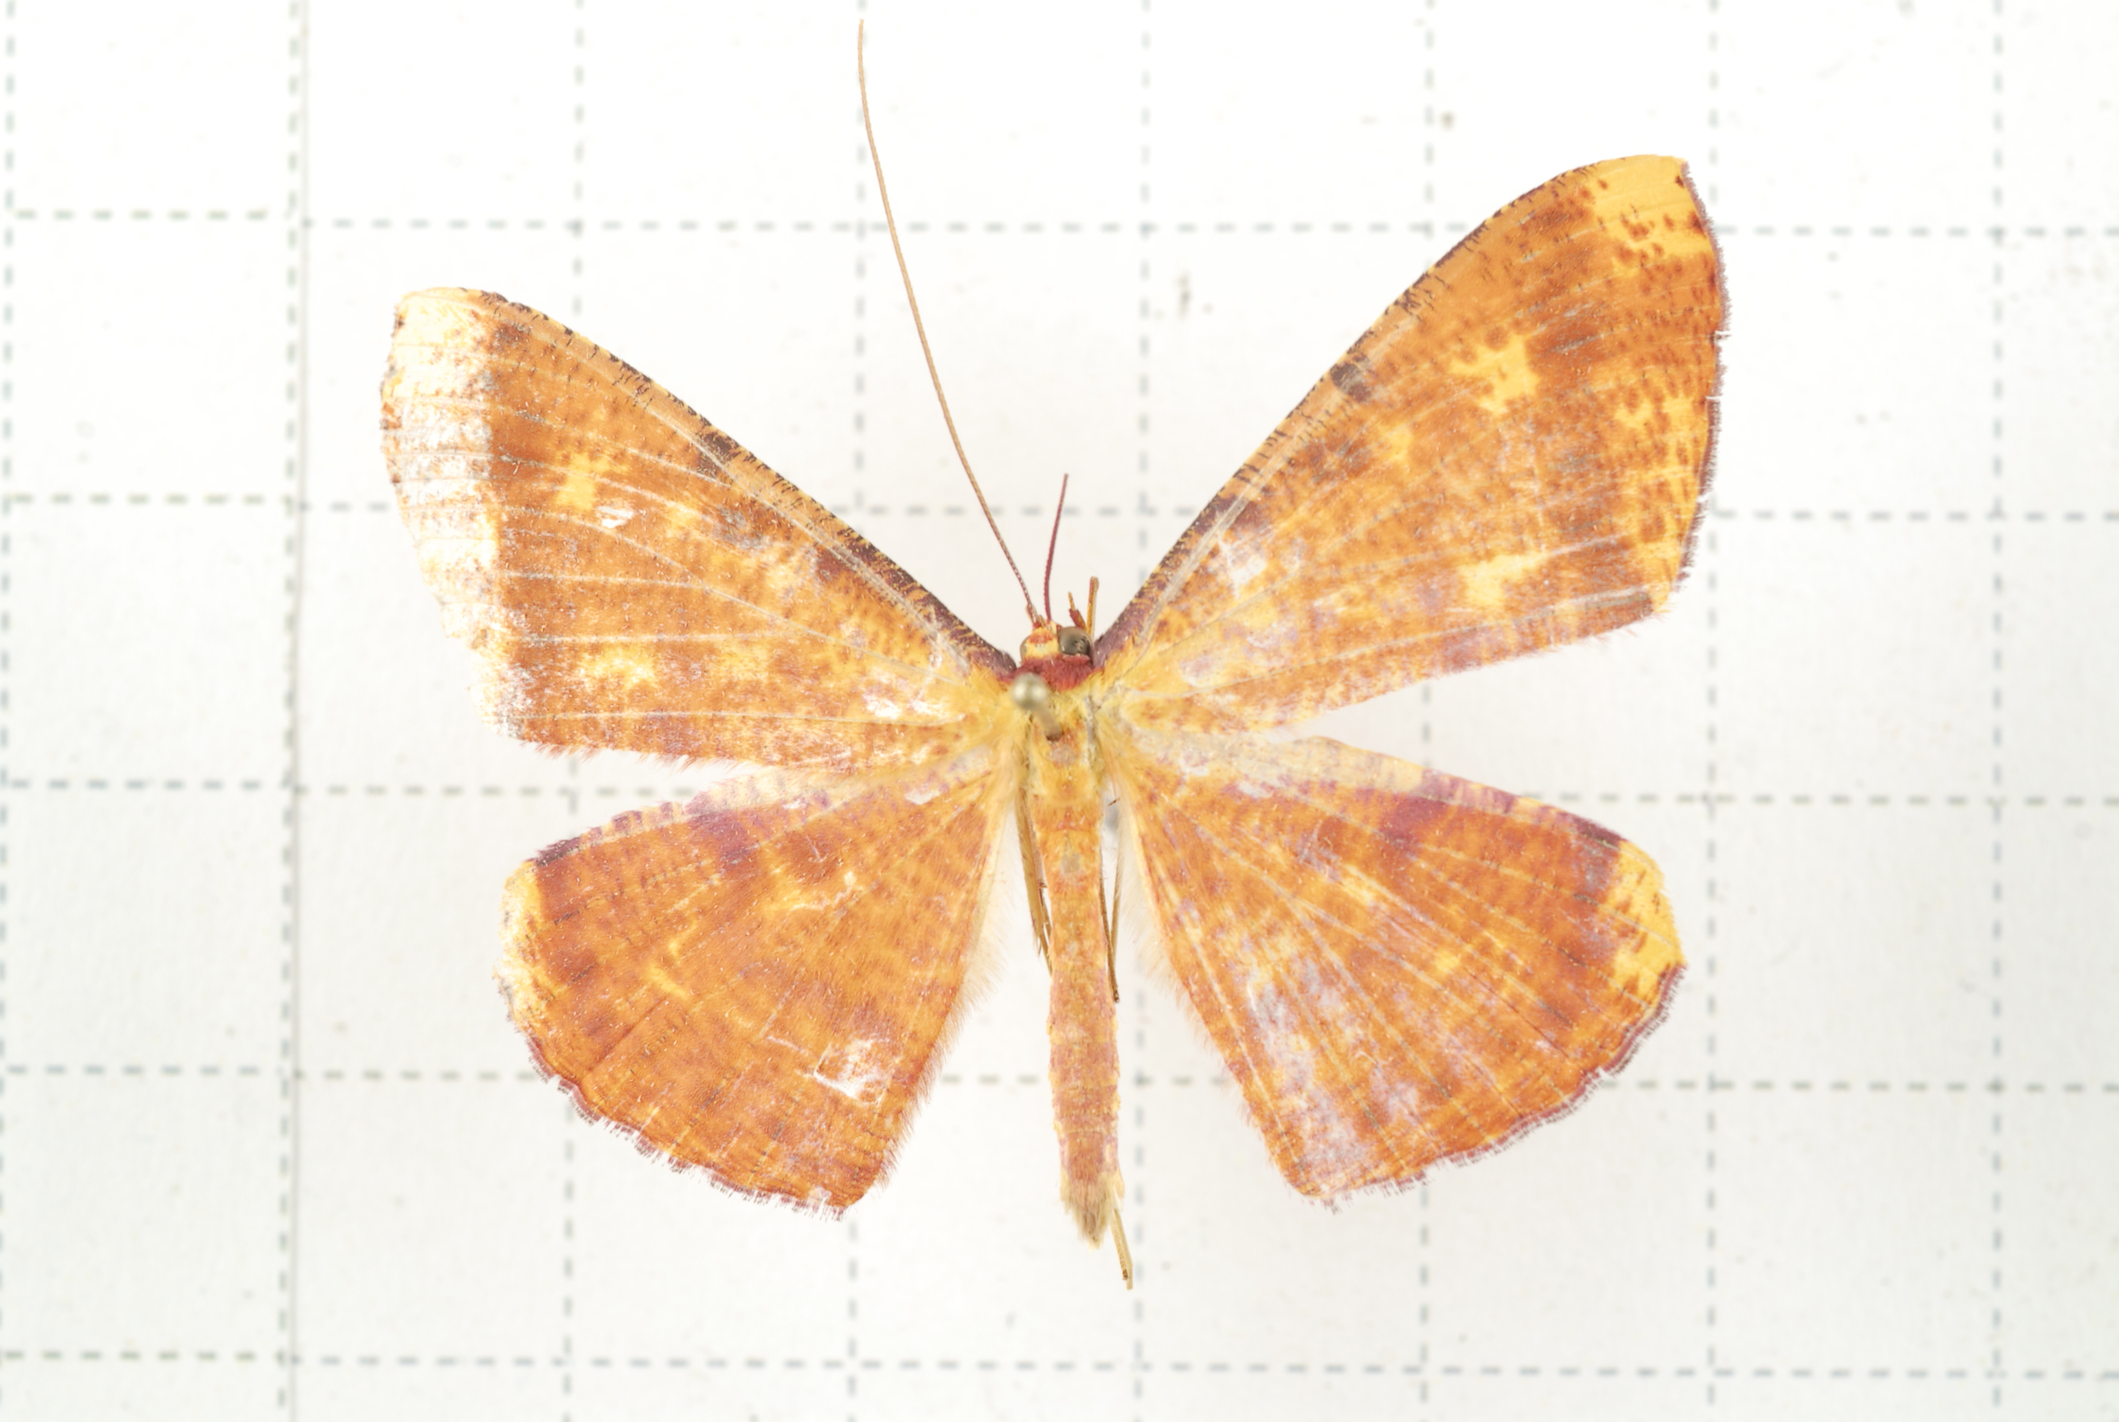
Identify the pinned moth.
Eumelea ludovicata ludovicata
